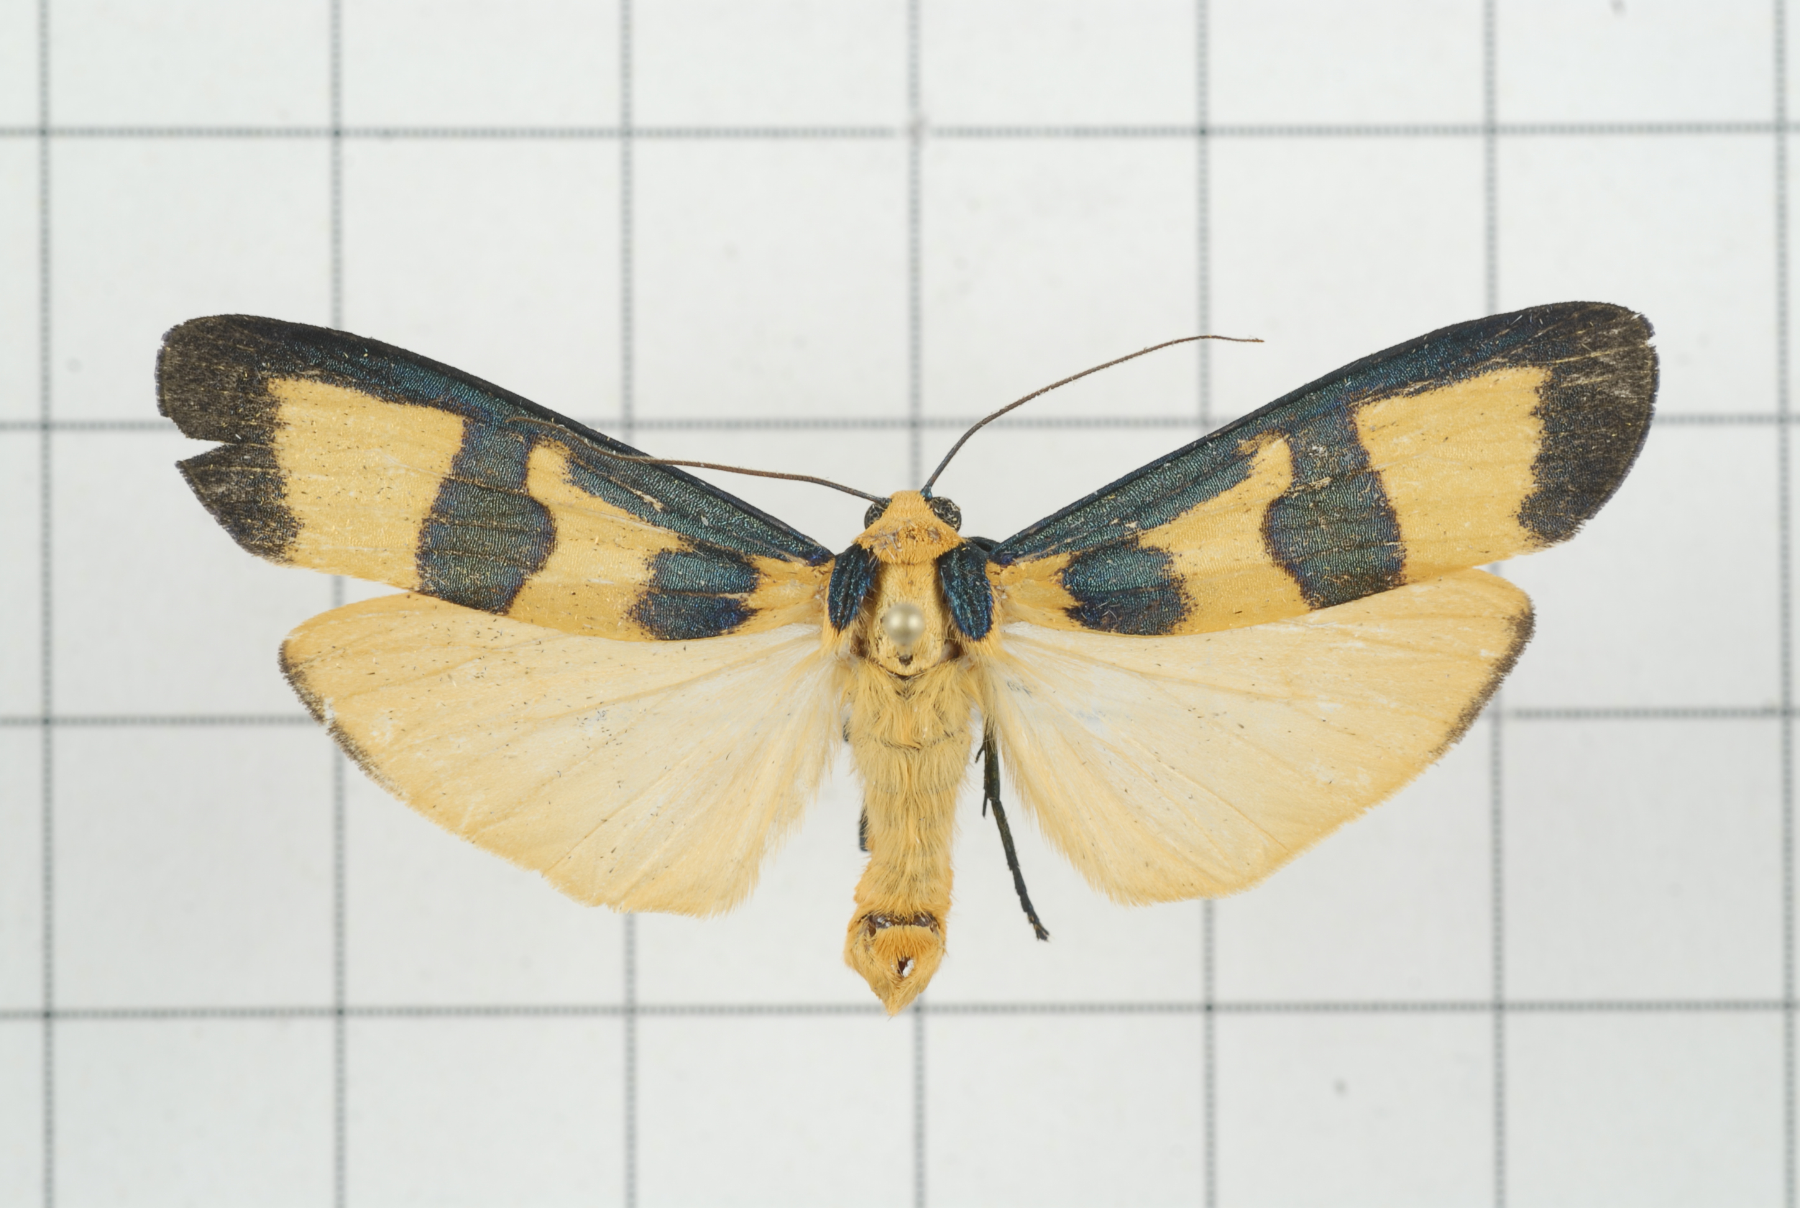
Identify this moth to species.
Chrysaeglia magnifica
